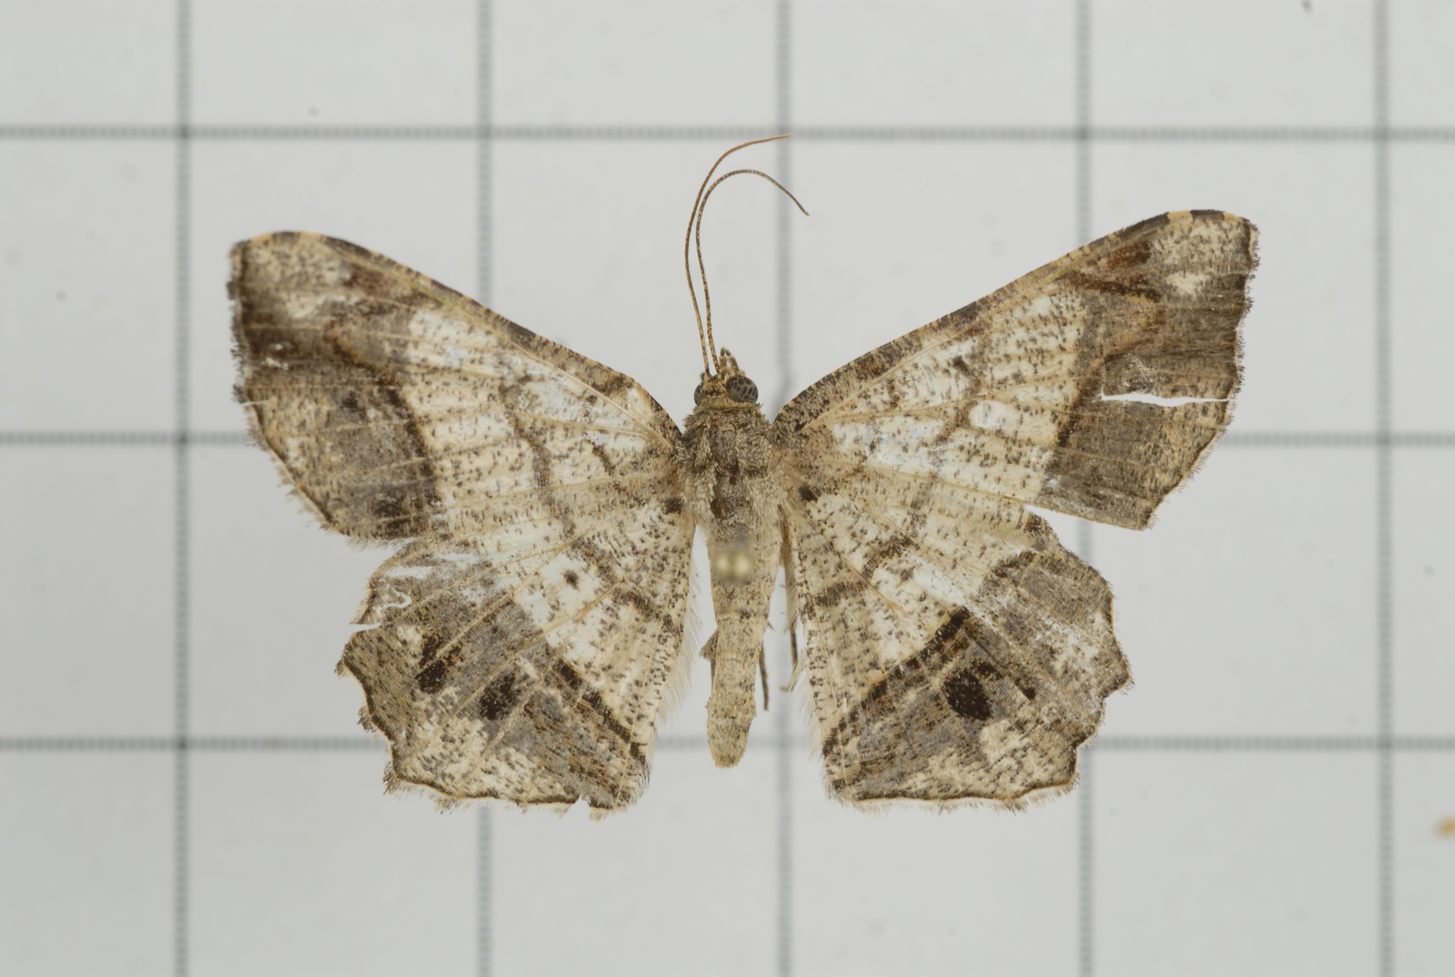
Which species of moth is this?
Chiasmia intermediaria
